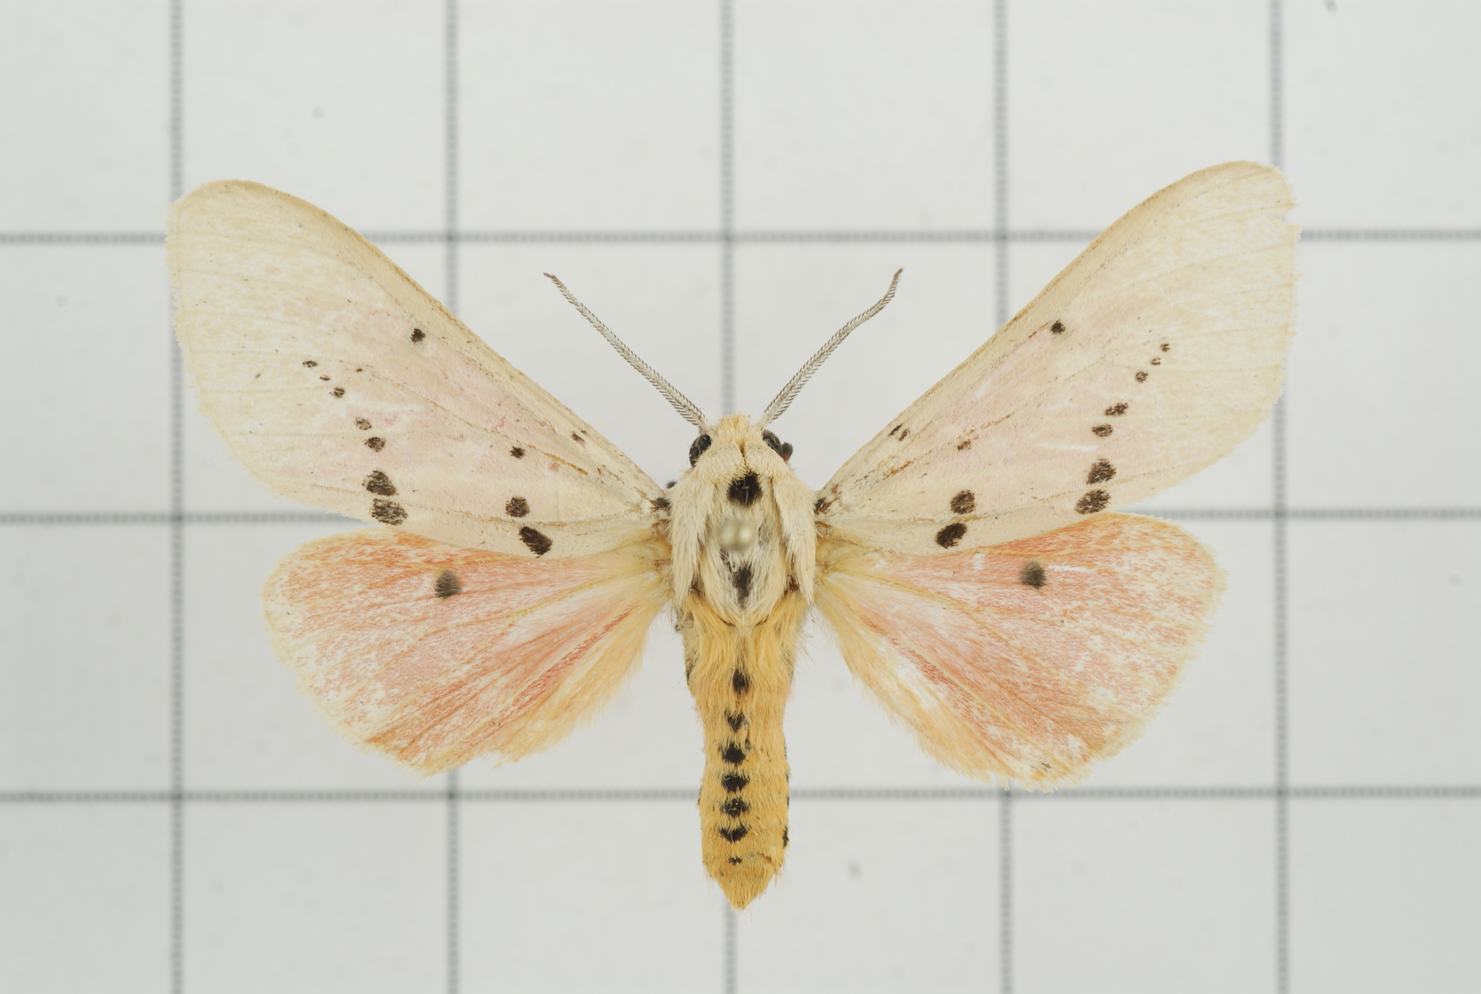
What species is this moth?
Spilarctia postrubida
